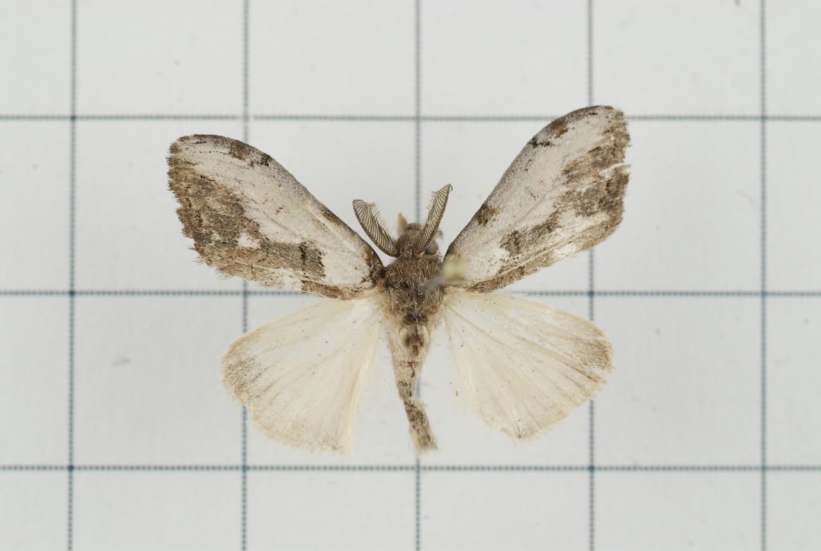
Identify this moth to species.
Olene mendosa
